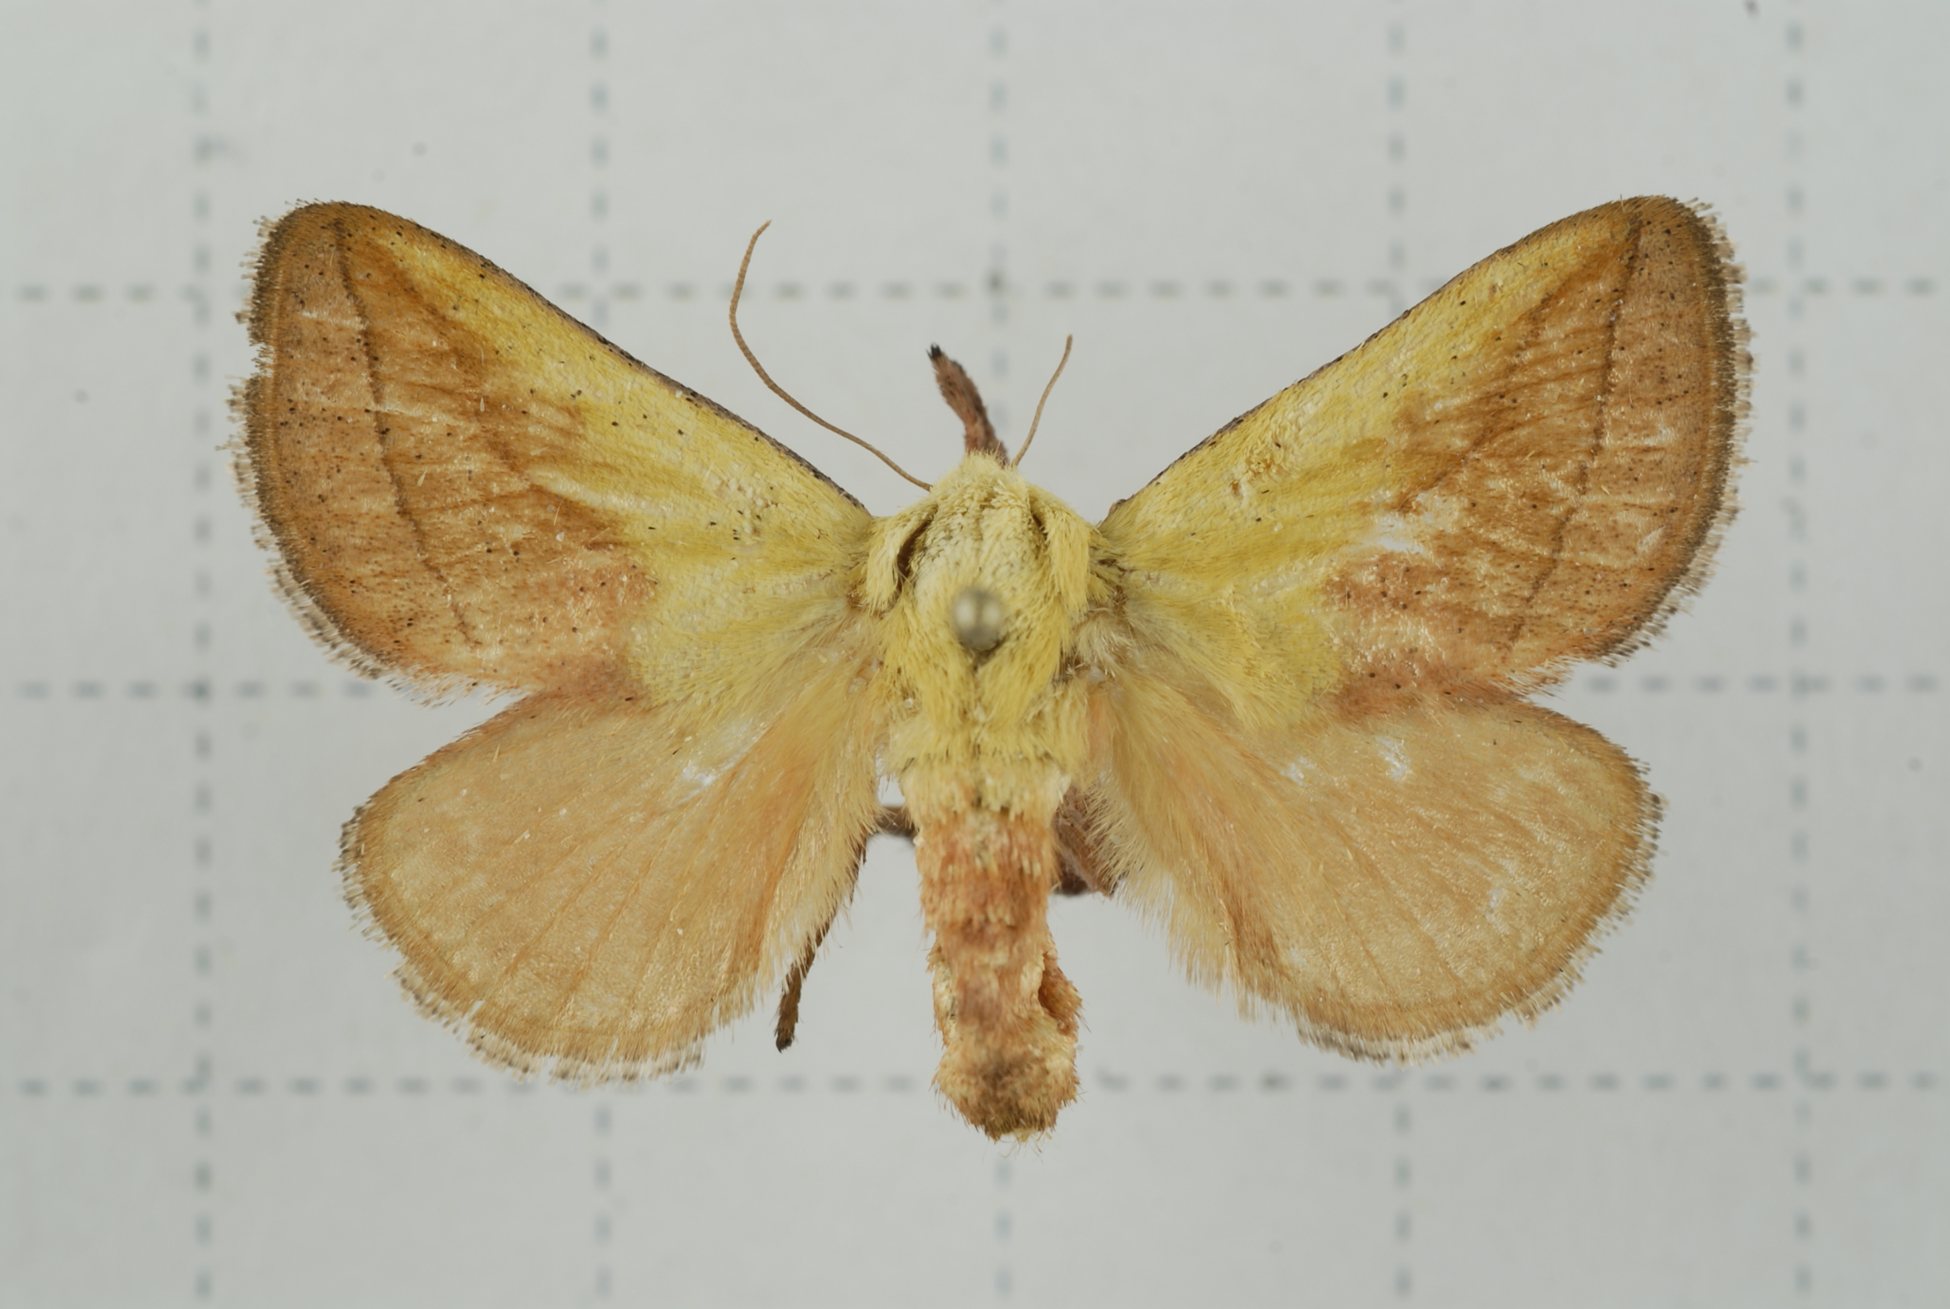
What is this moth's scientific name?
Monema rubriceps
